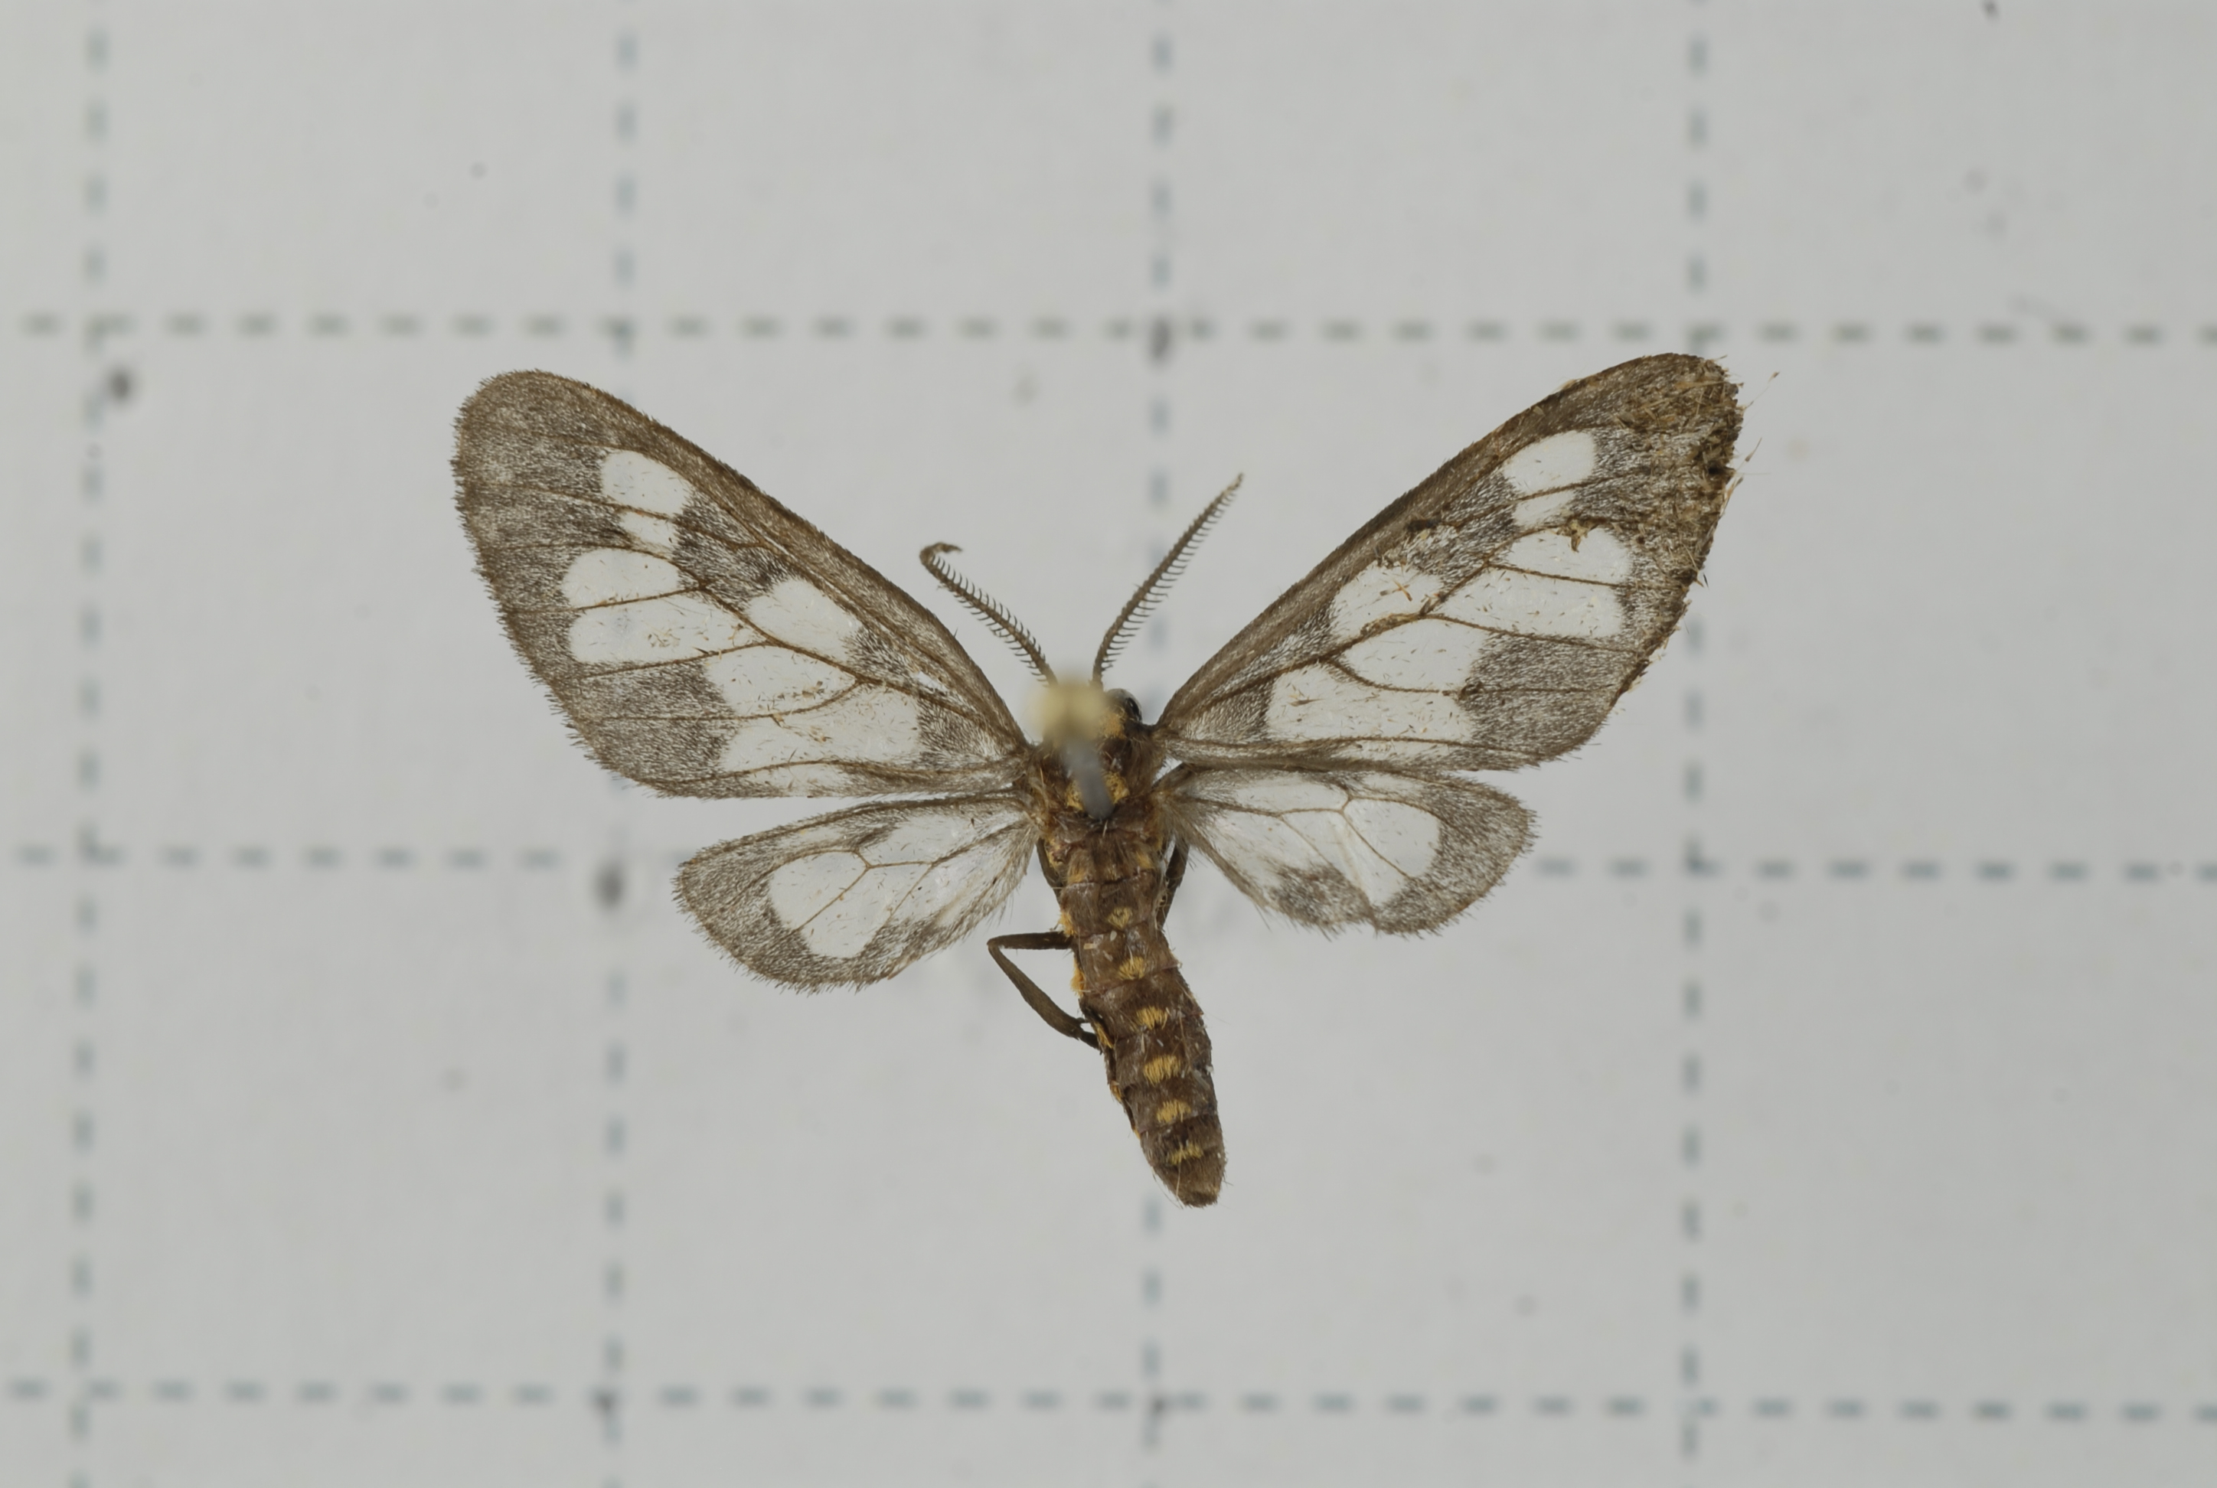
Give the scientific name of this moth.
Eressa confinis finitima
